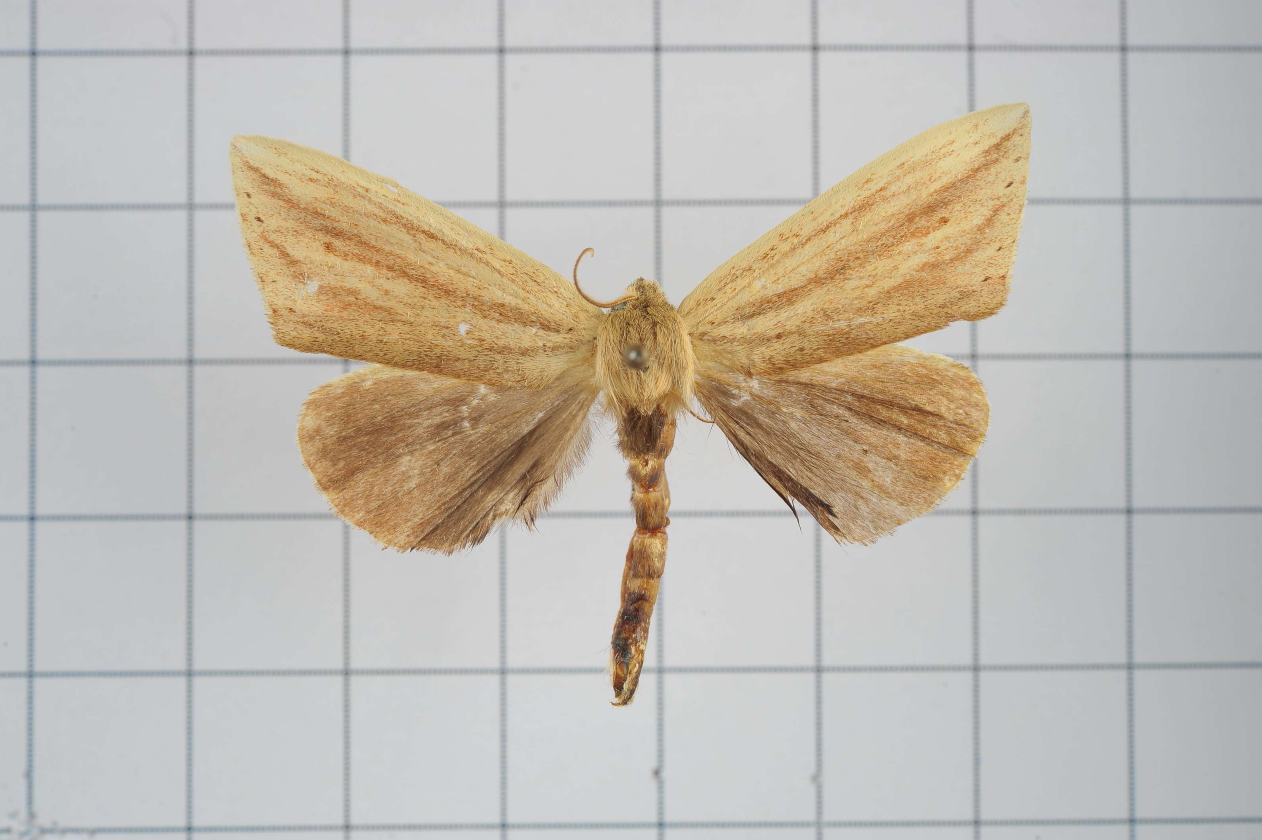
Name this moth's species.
Saliocleta virgata
